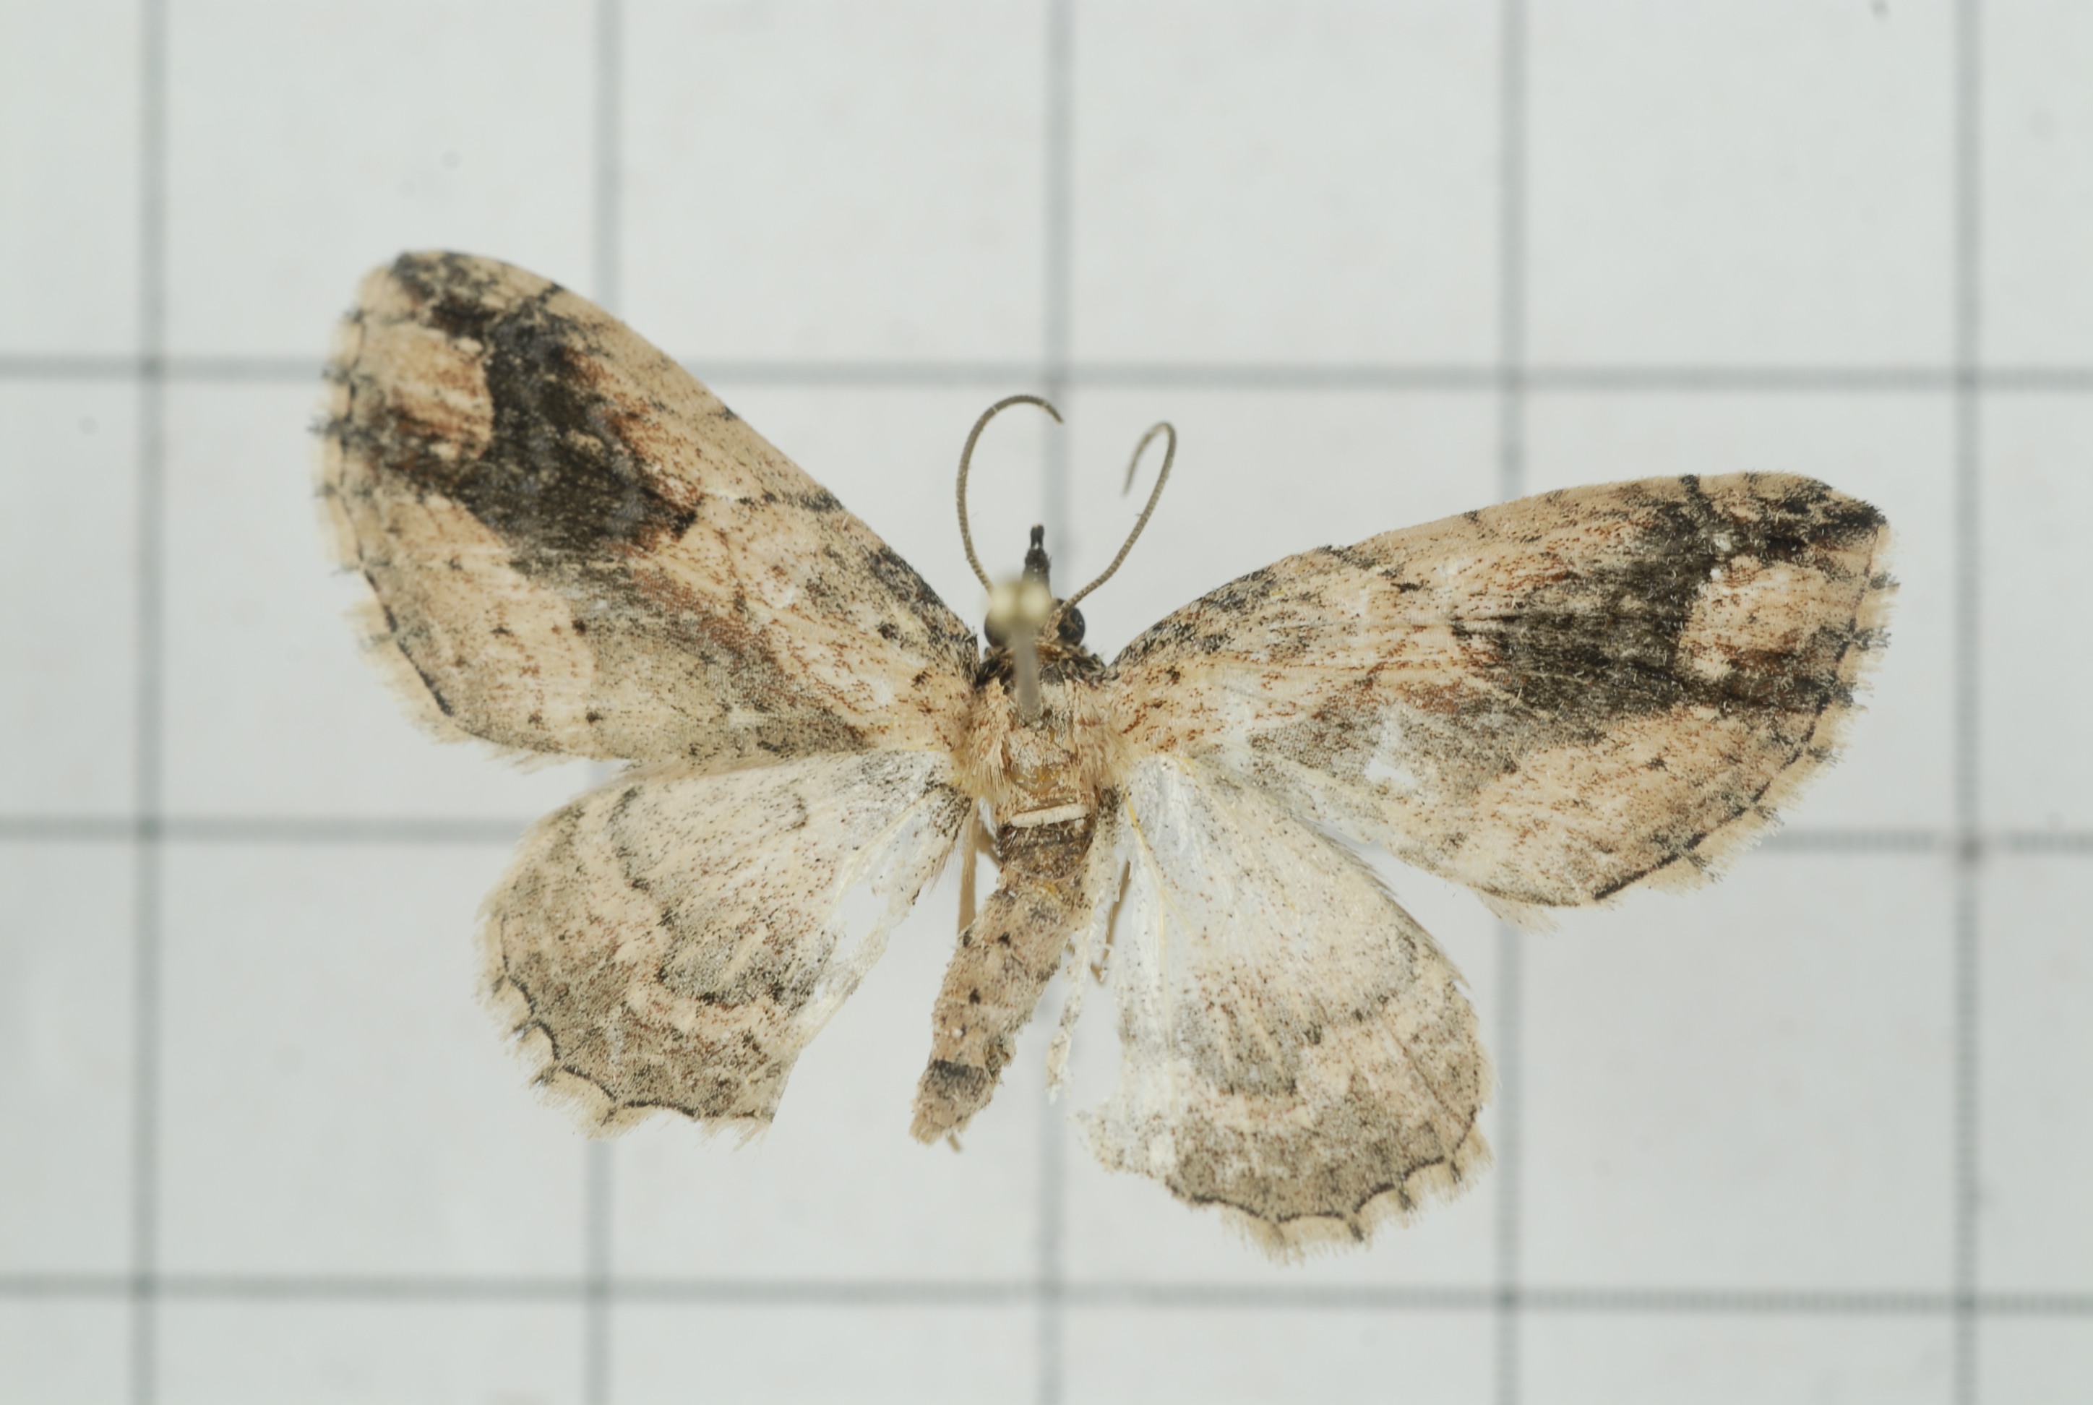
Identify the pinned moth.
Ziridava kanshireiensis
